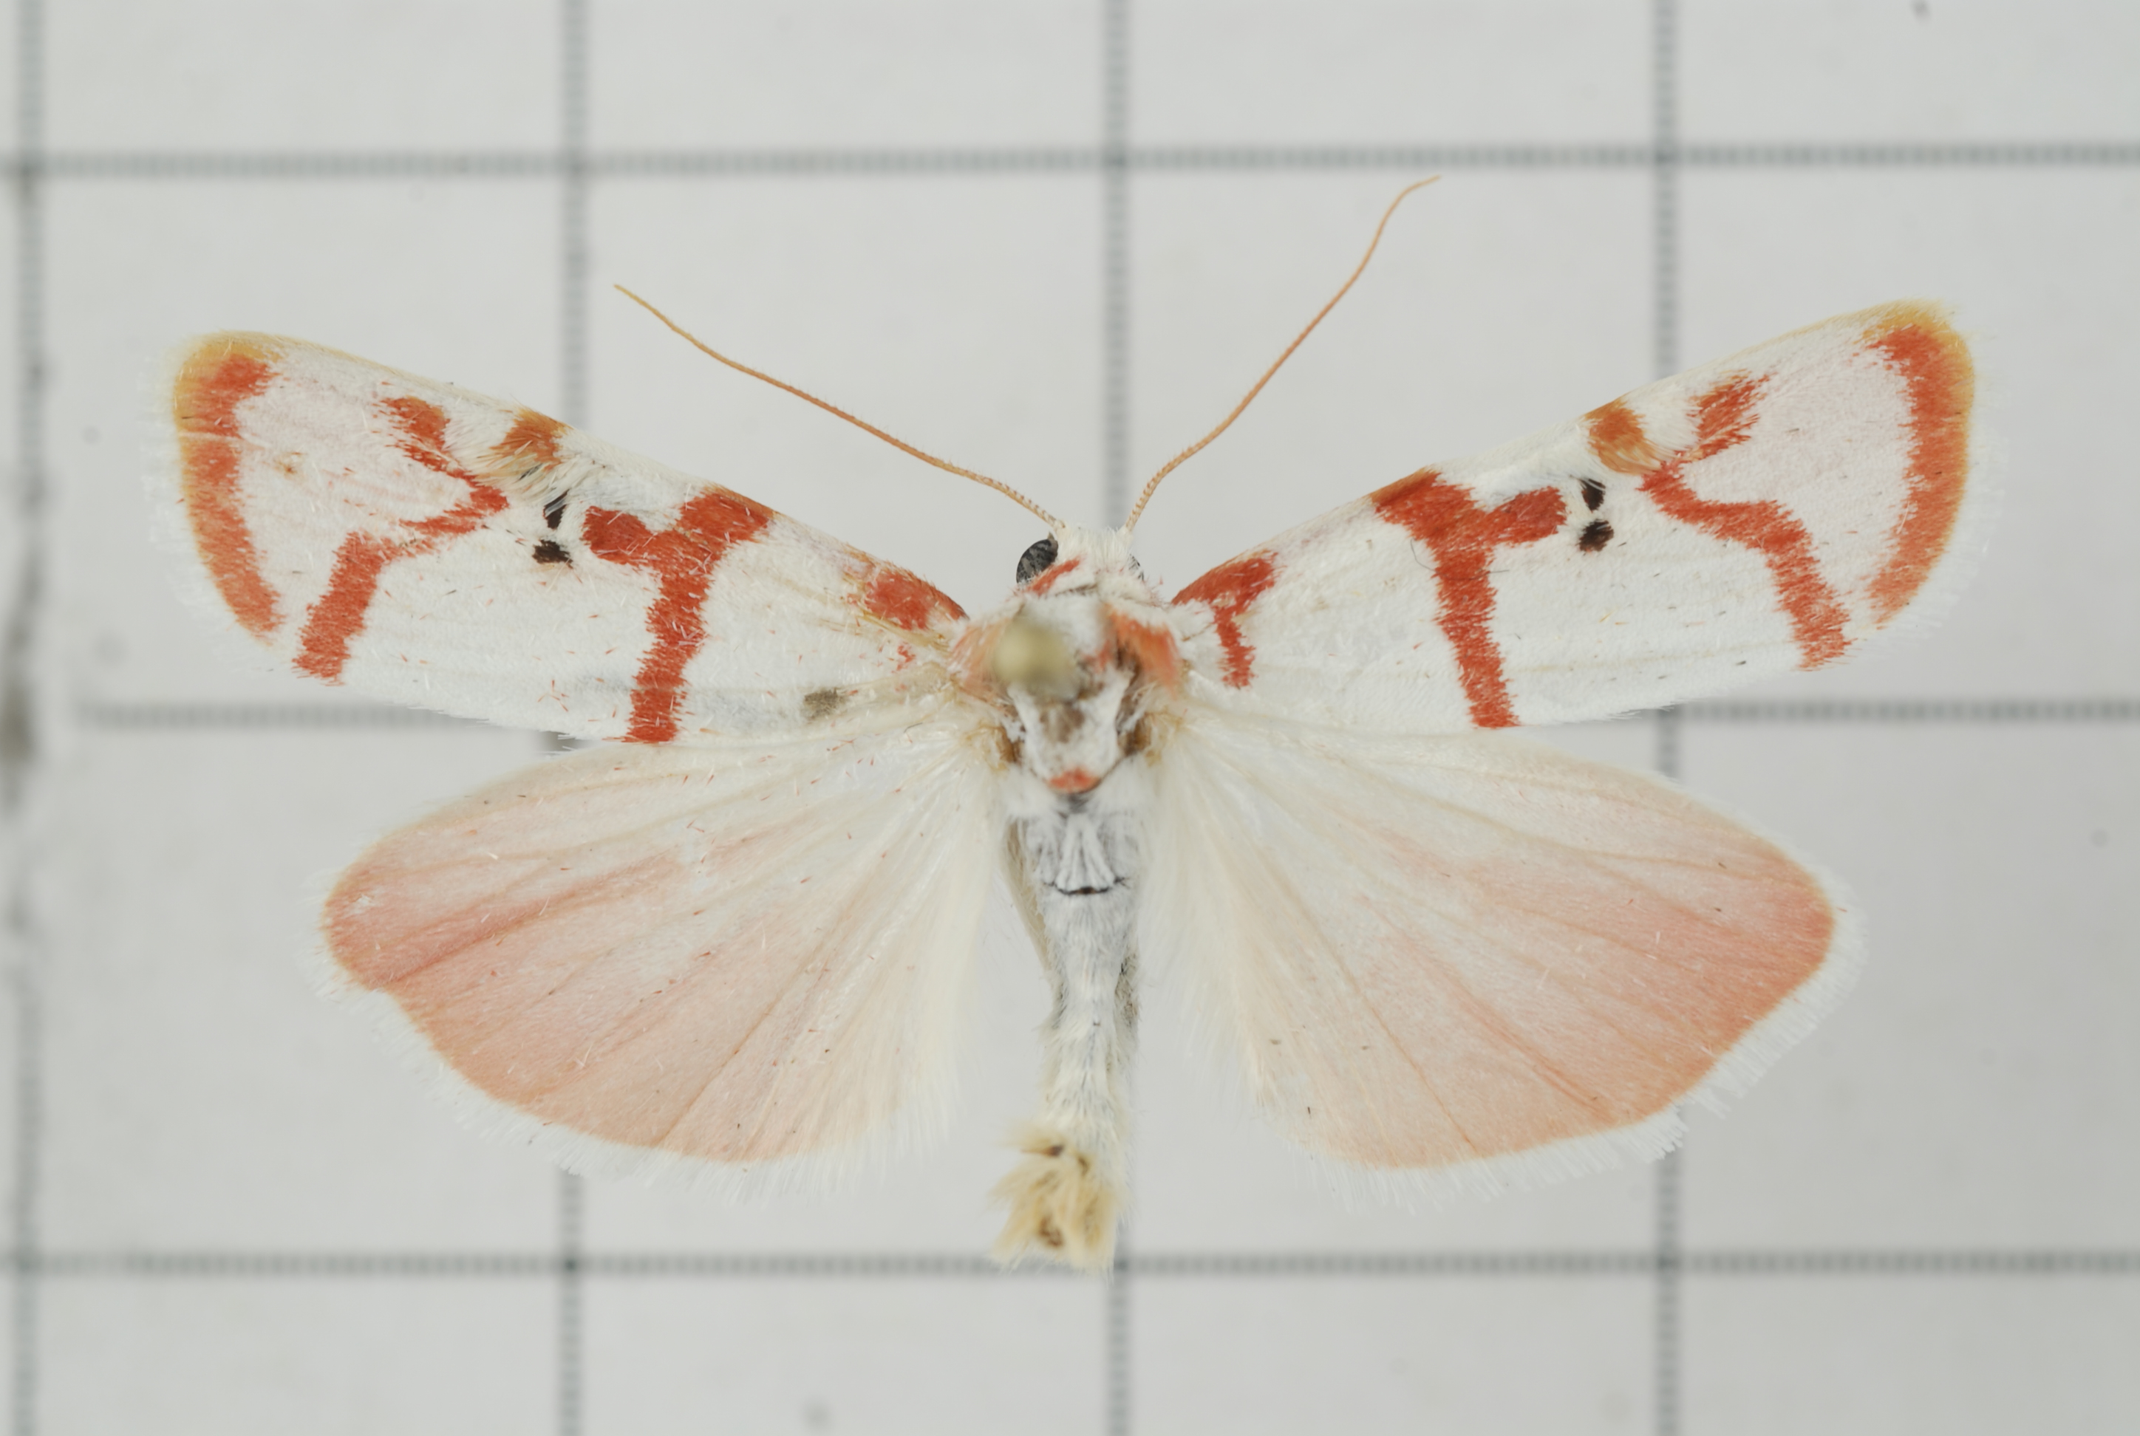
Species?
Cyana hamata hamata
